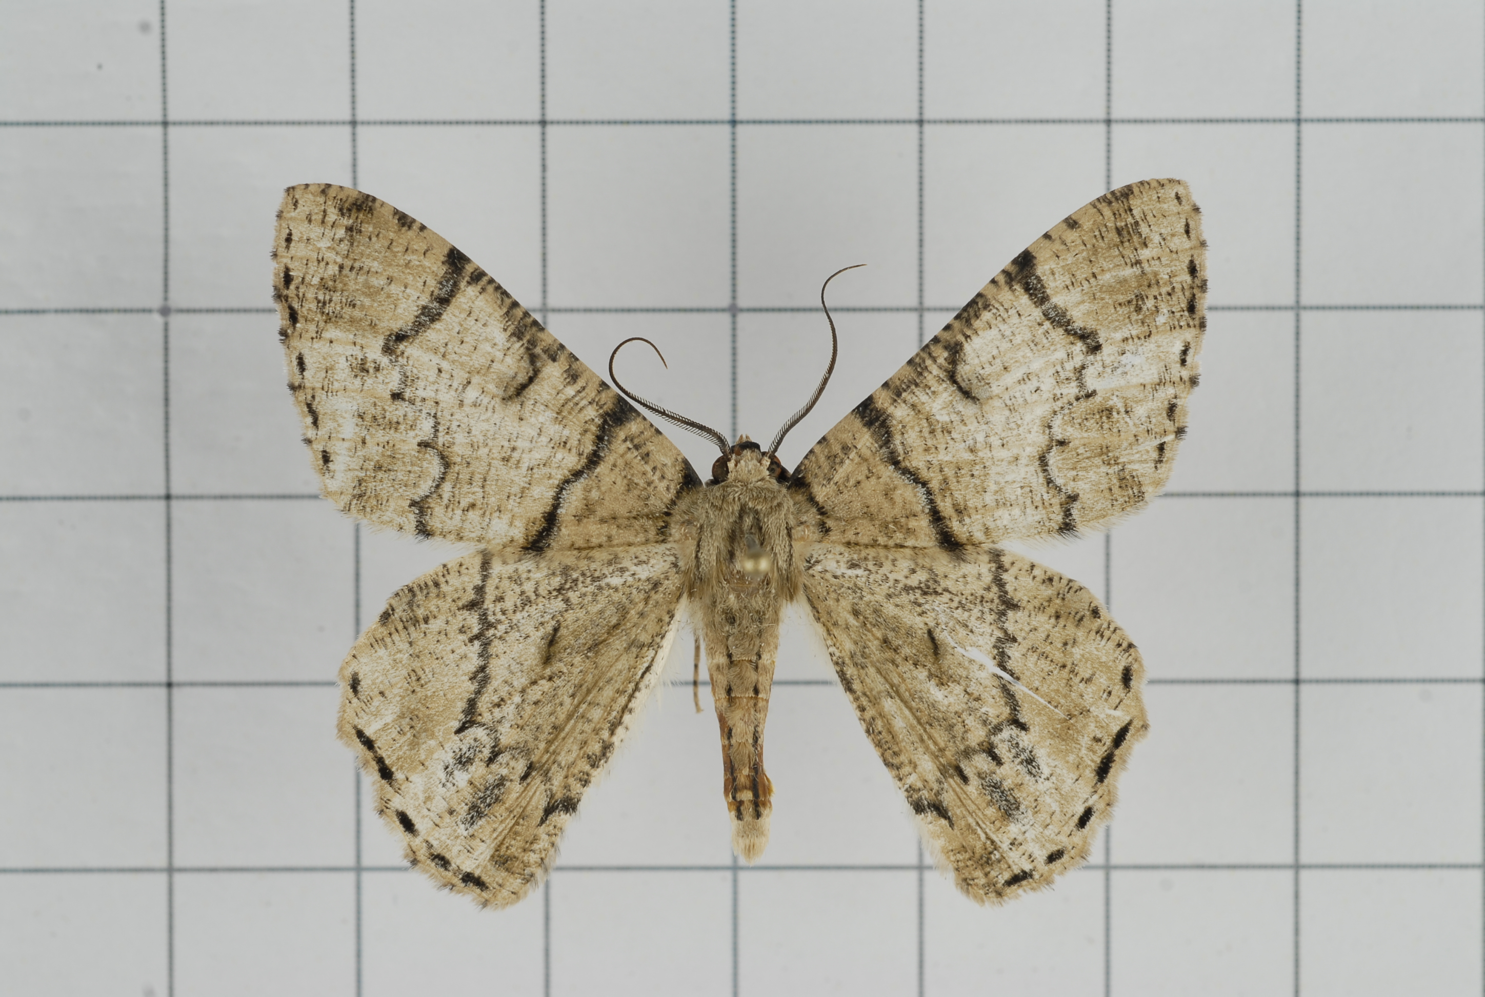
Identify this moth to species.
Oxyodes scrobiculata
